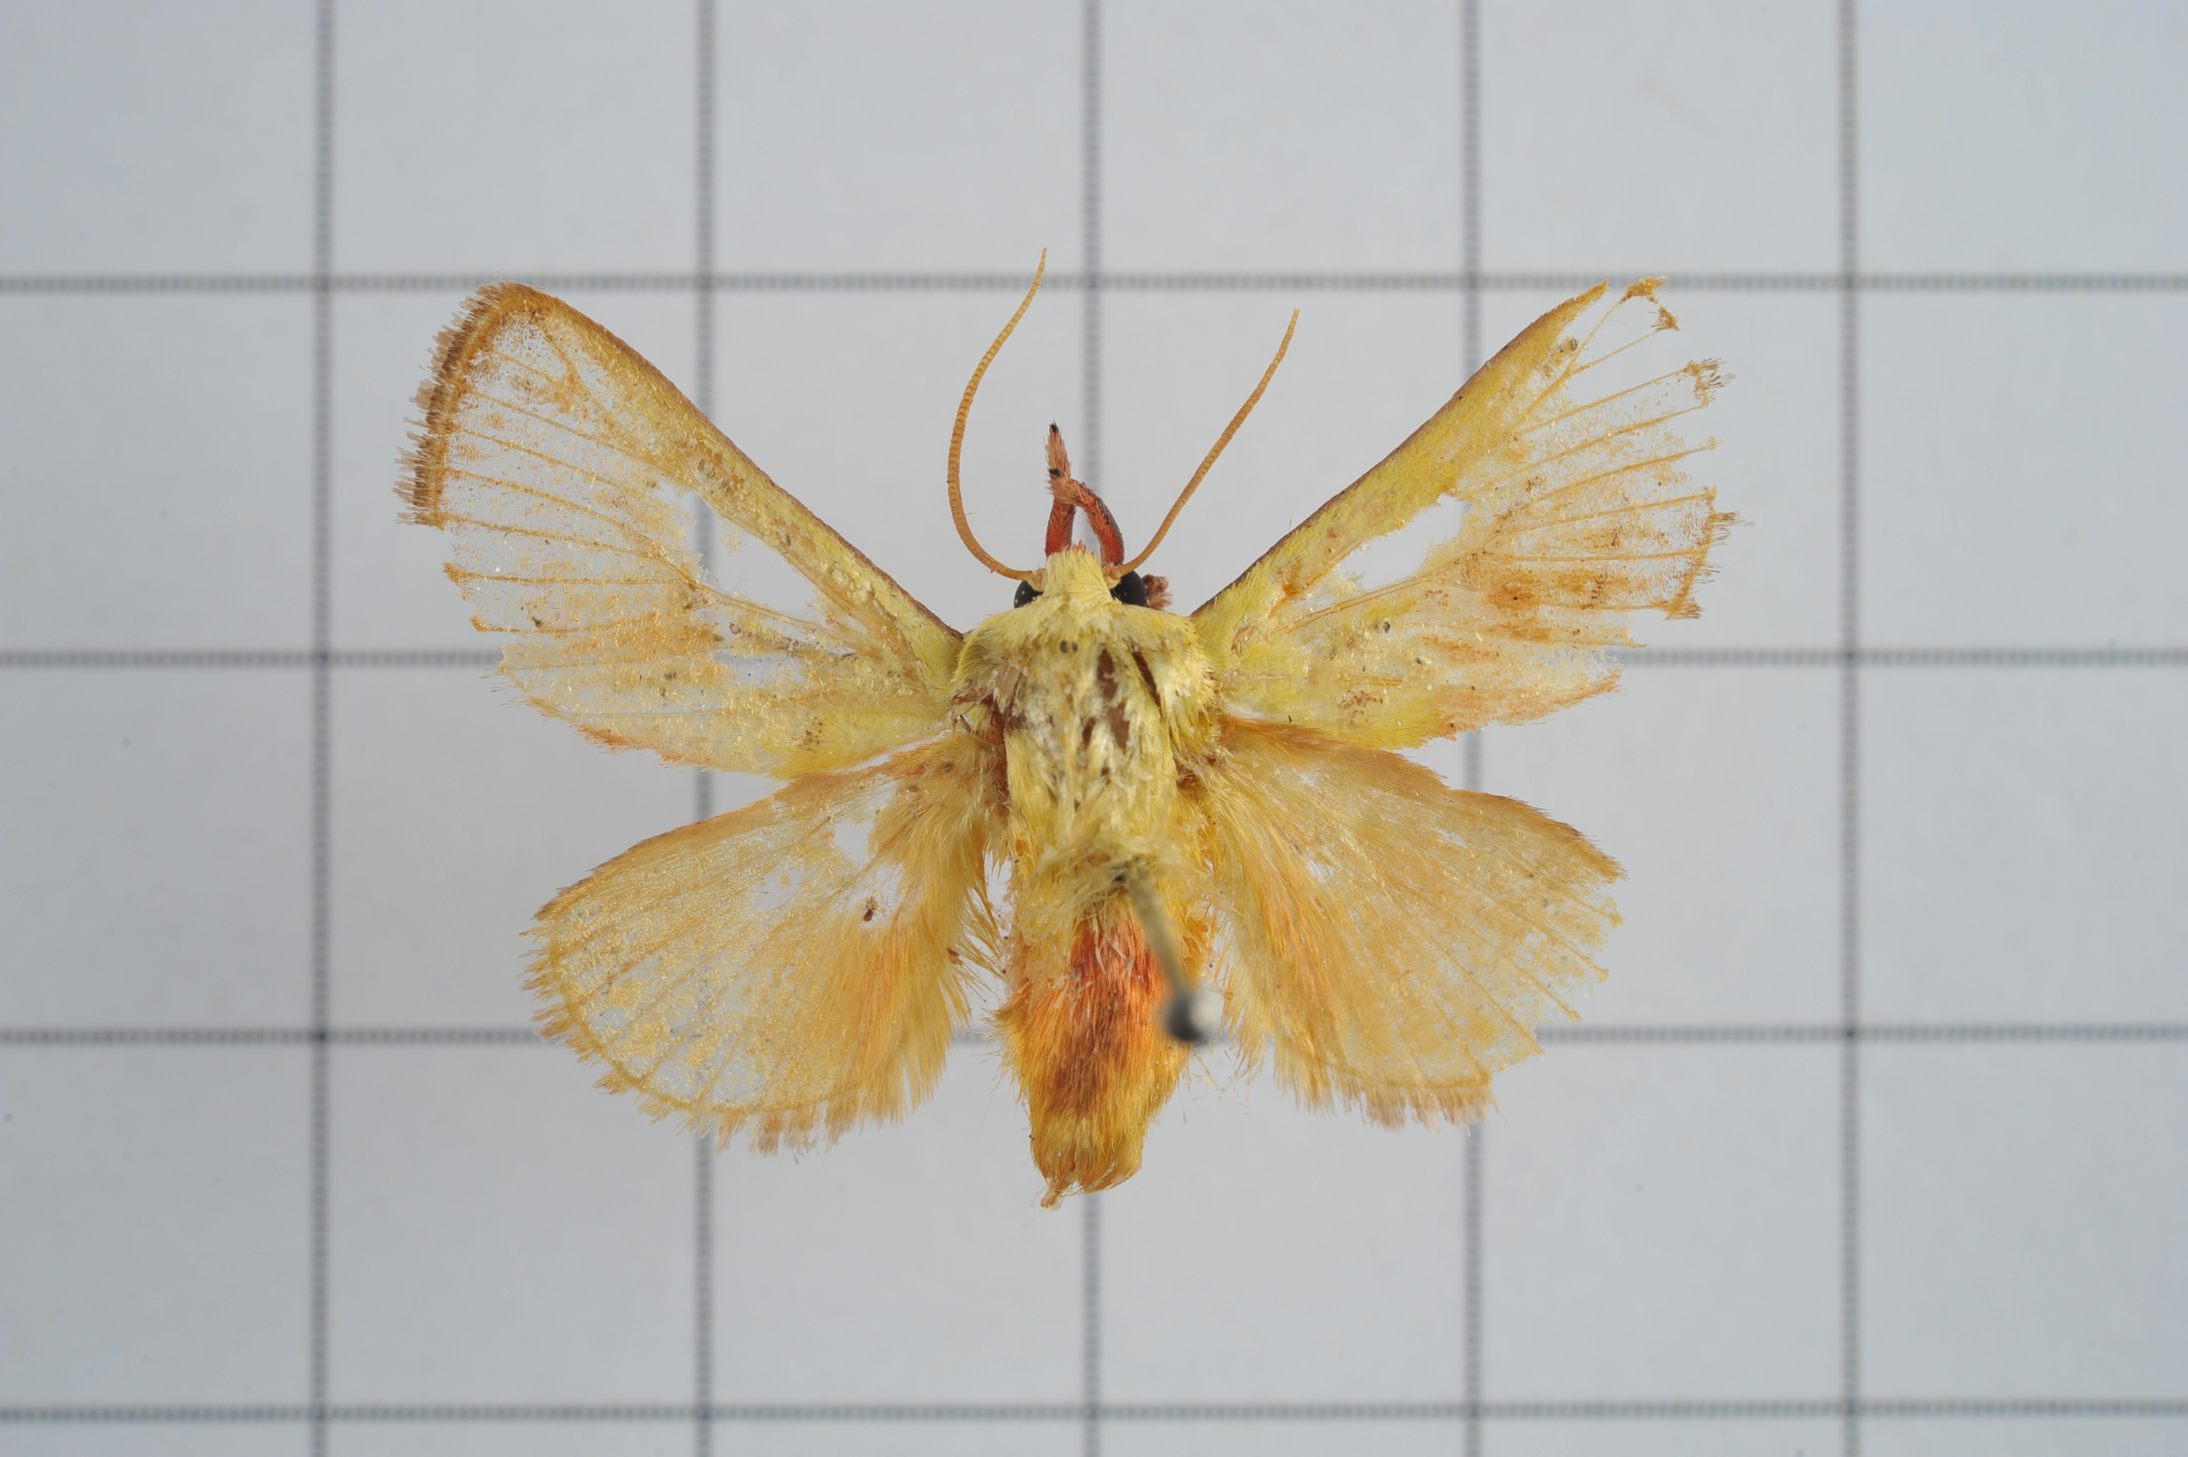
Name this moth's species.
Monema rubriceps
